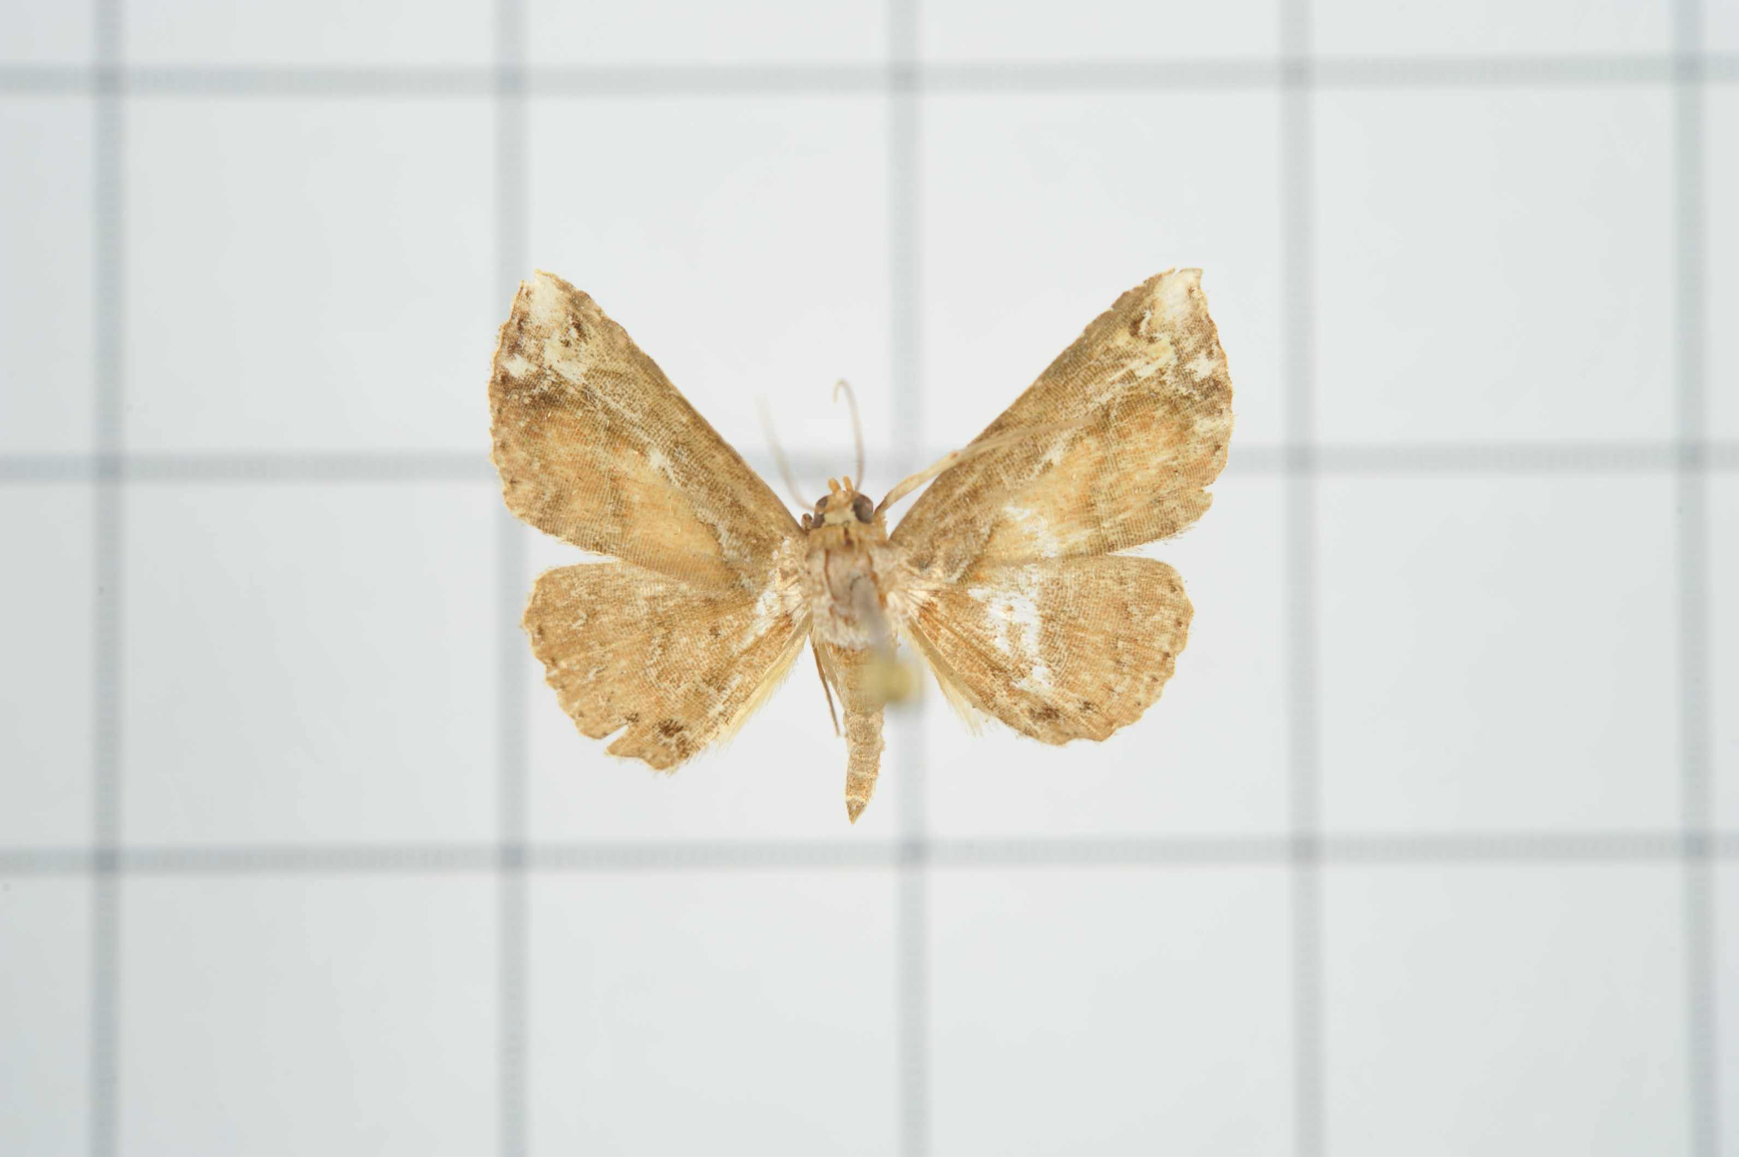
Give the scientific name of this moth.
Zurobata vacillans
